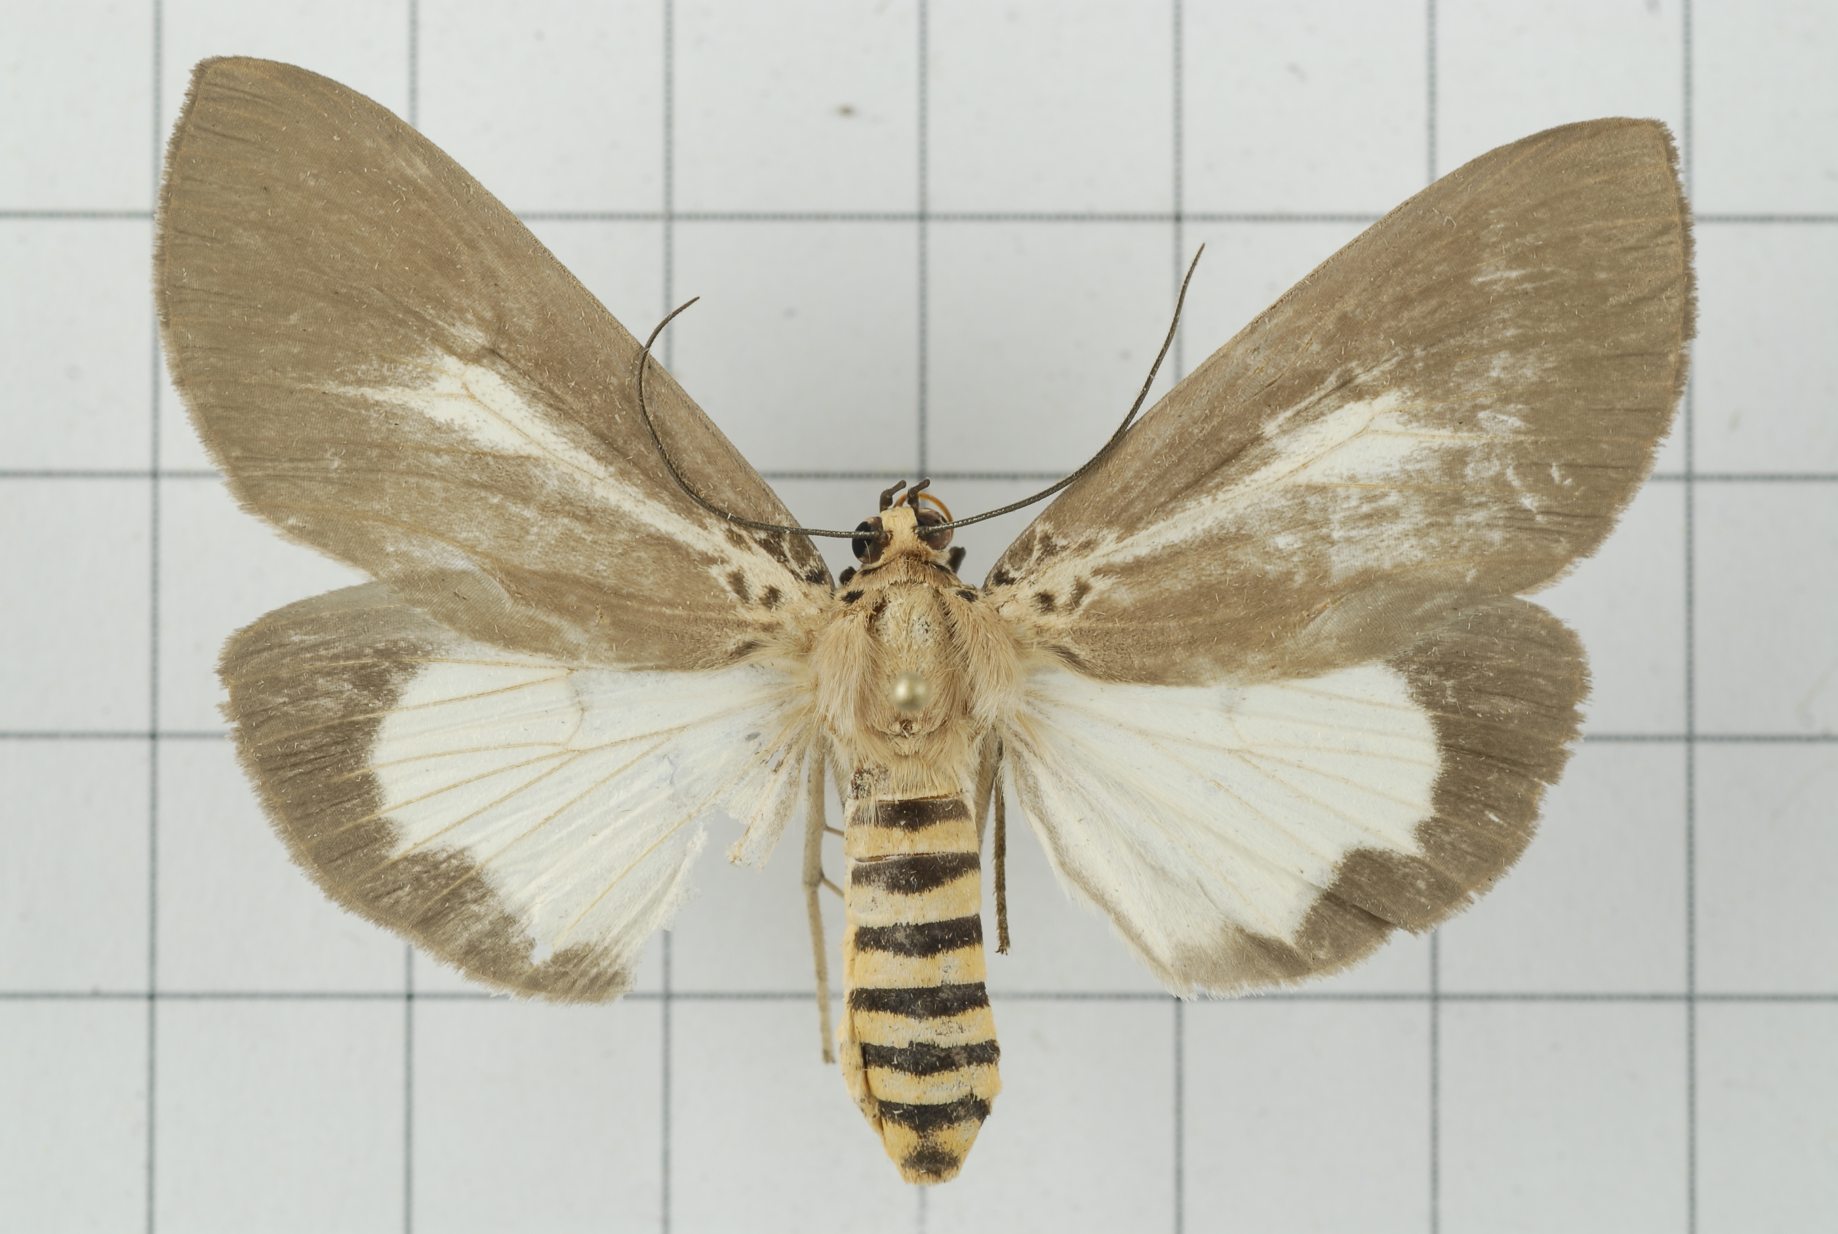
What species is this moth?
Asota heliconia zebrina
